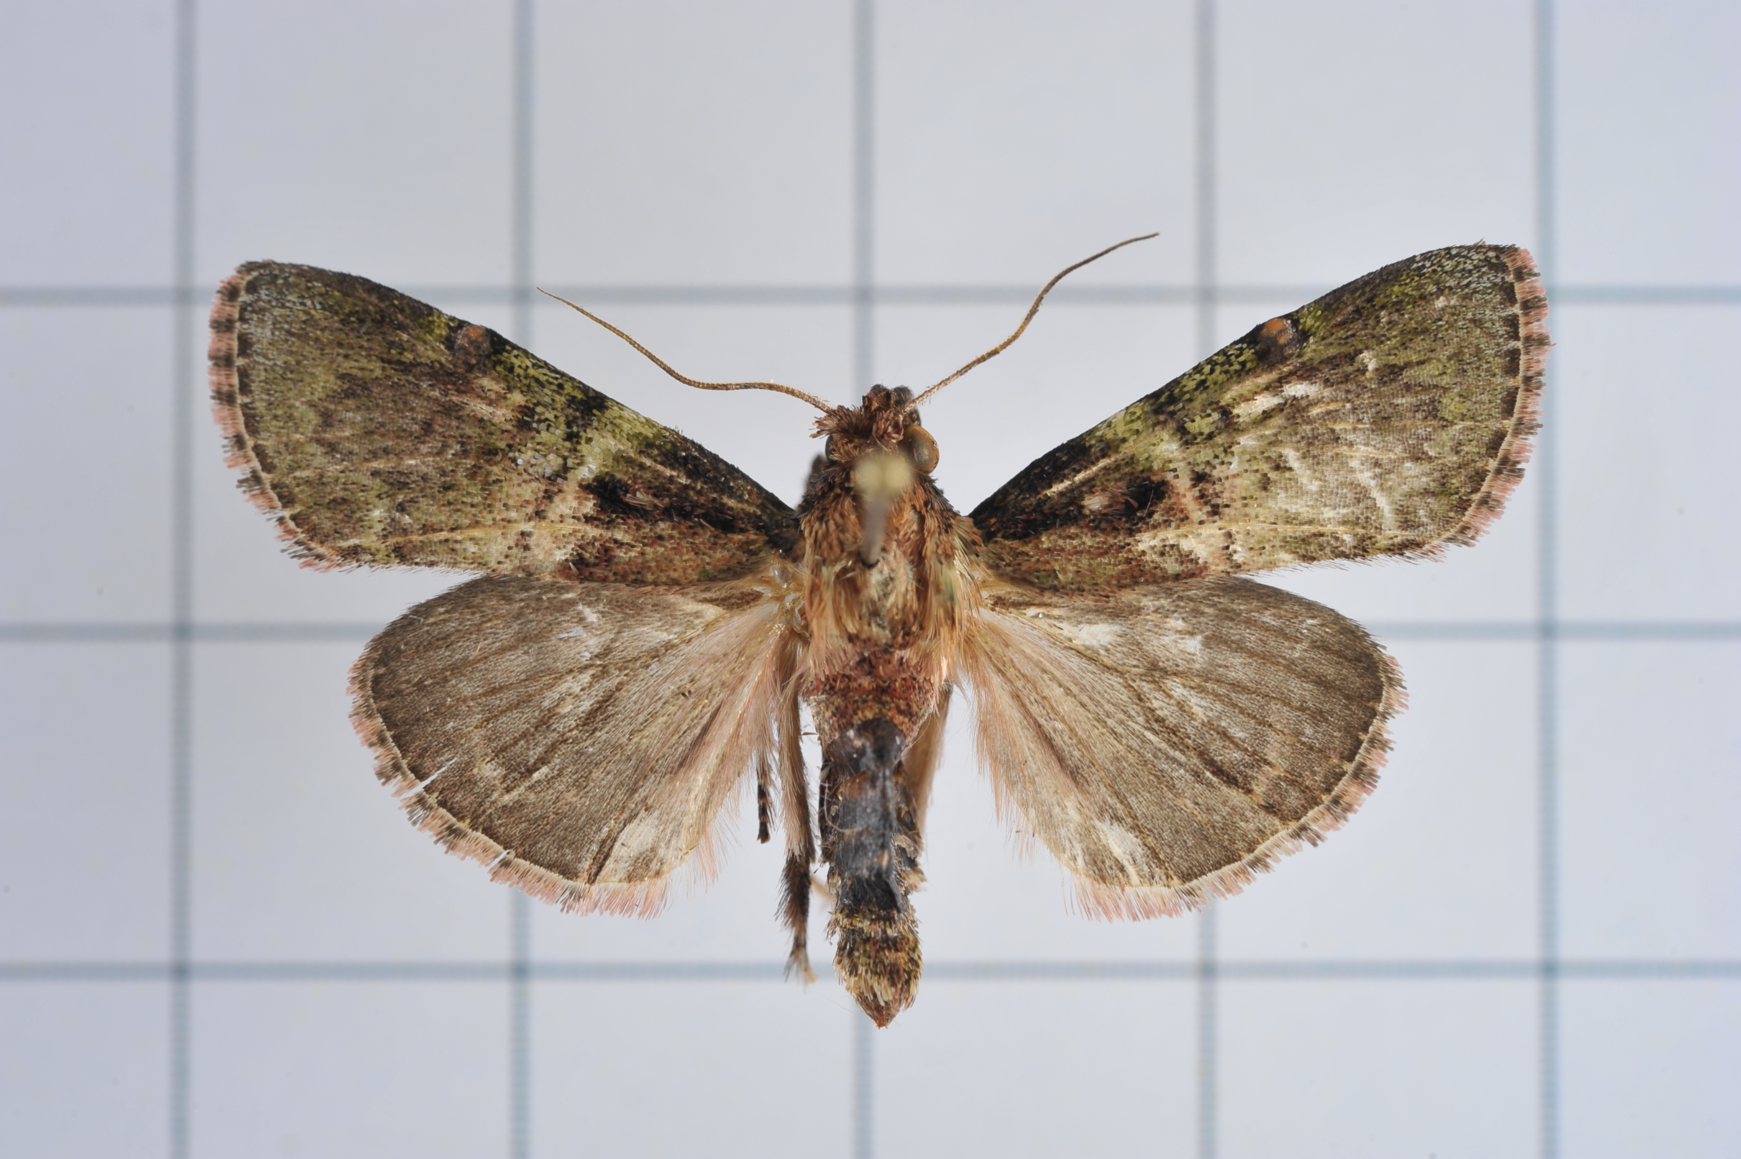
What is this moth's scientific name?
Locastra muscosalis
